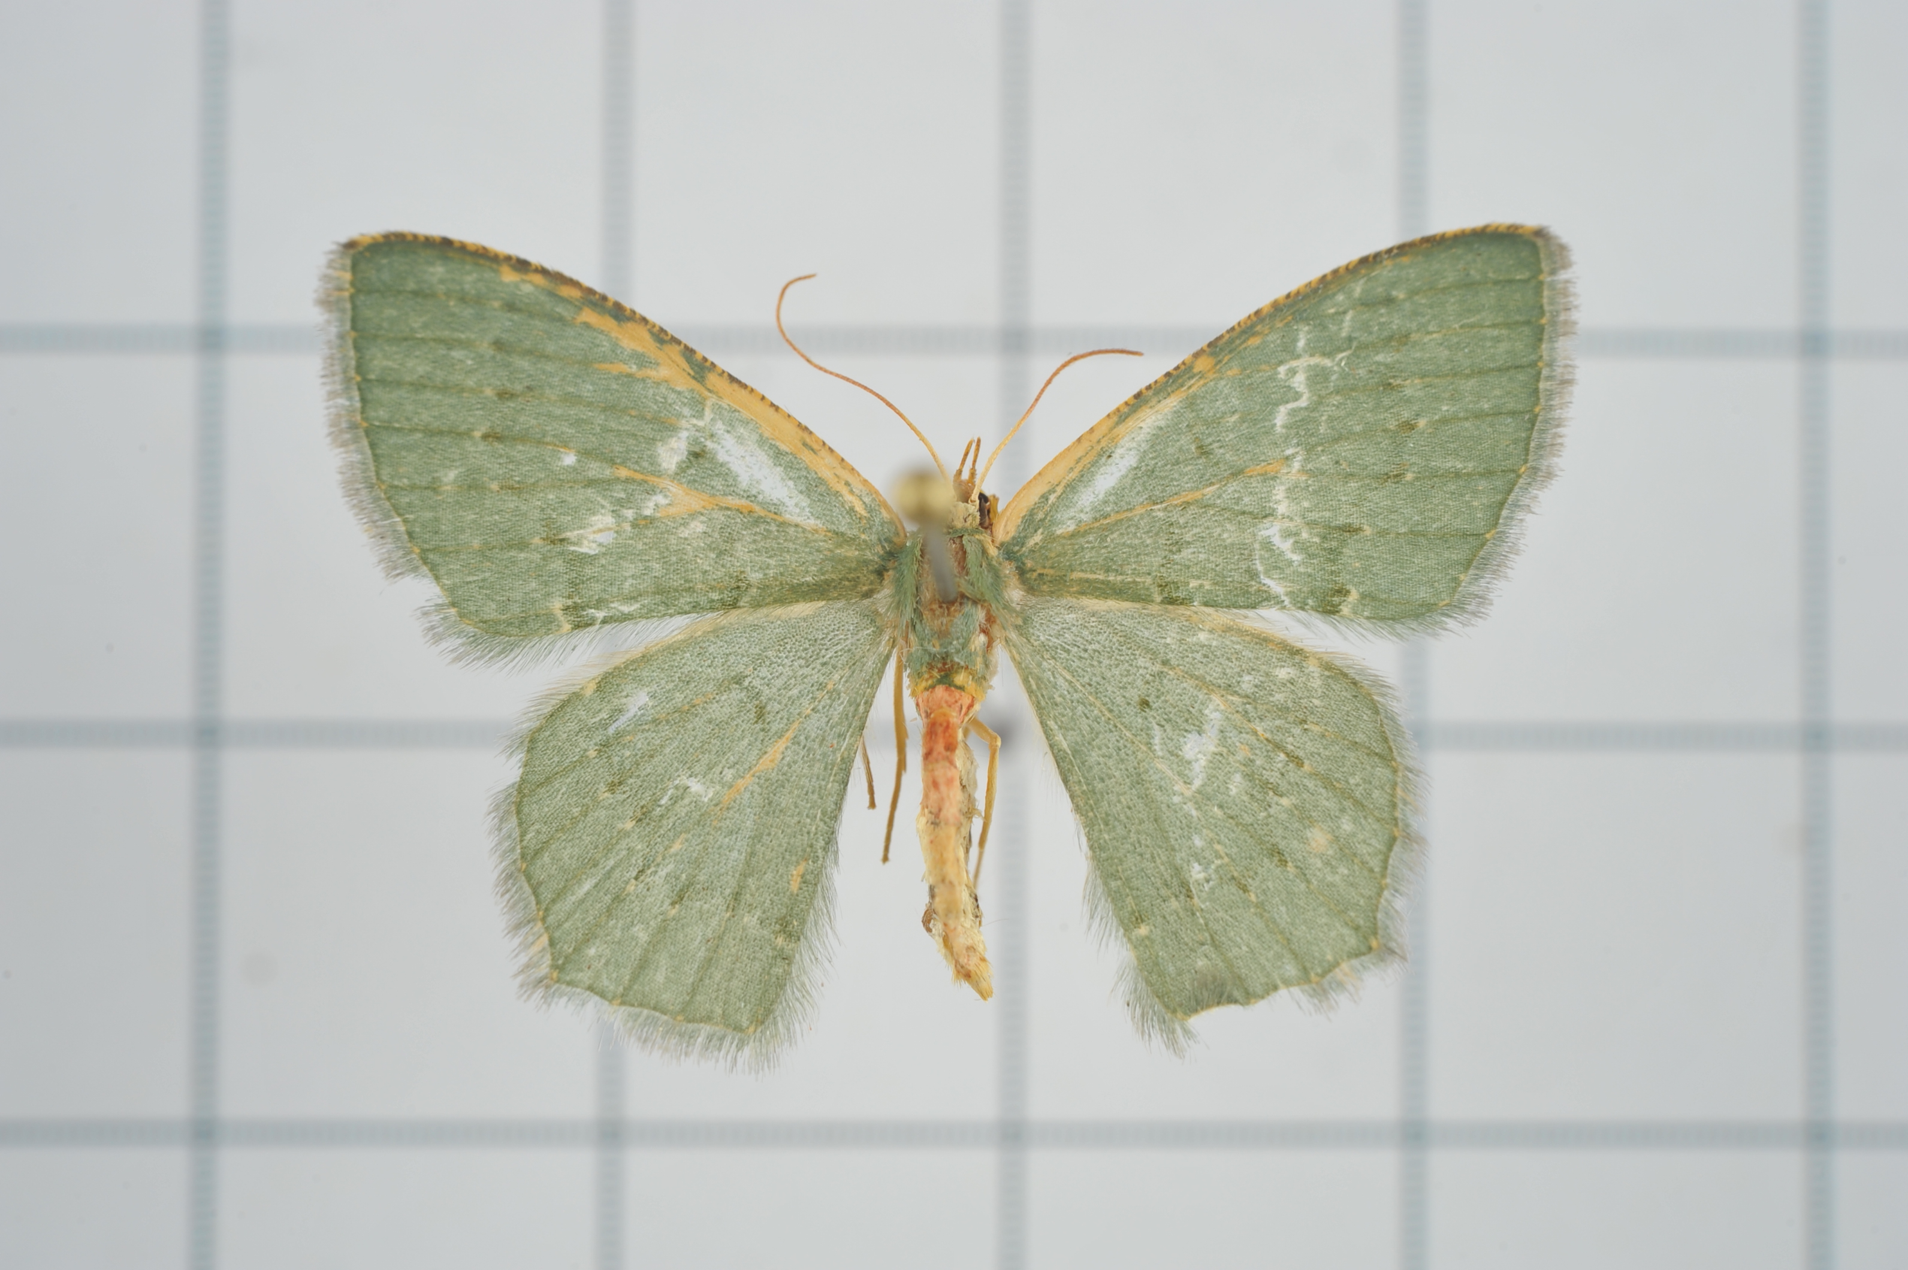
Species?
Chlorissa arcana
